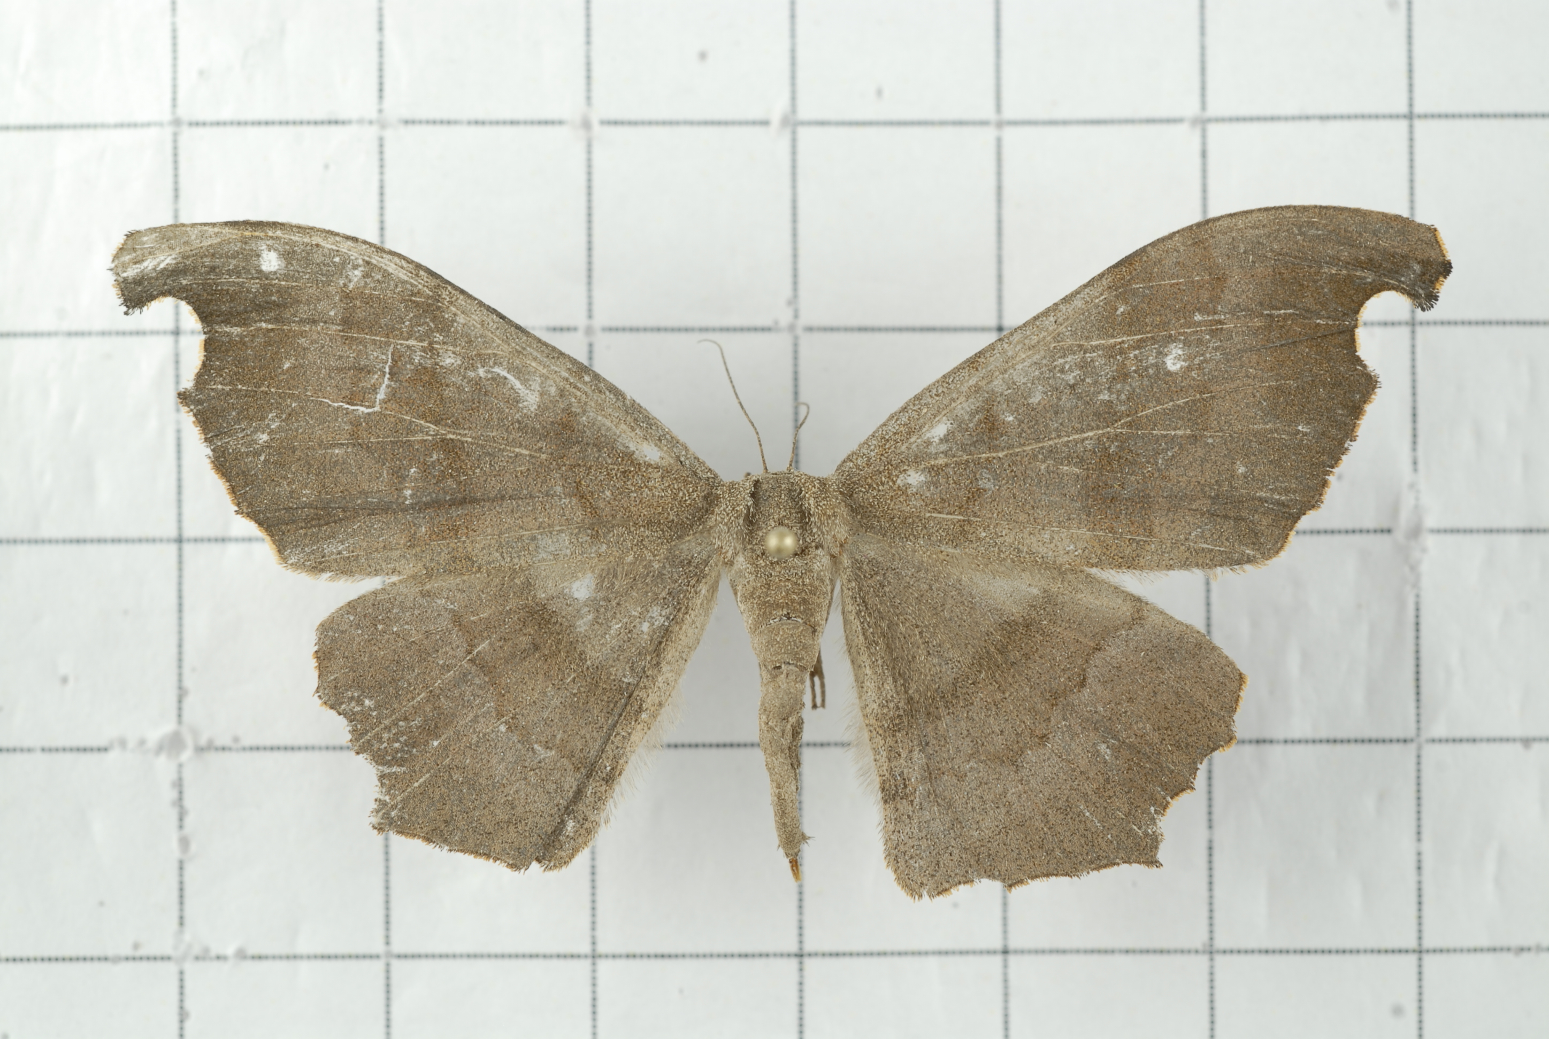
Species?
Hyposidra talaca talaca
